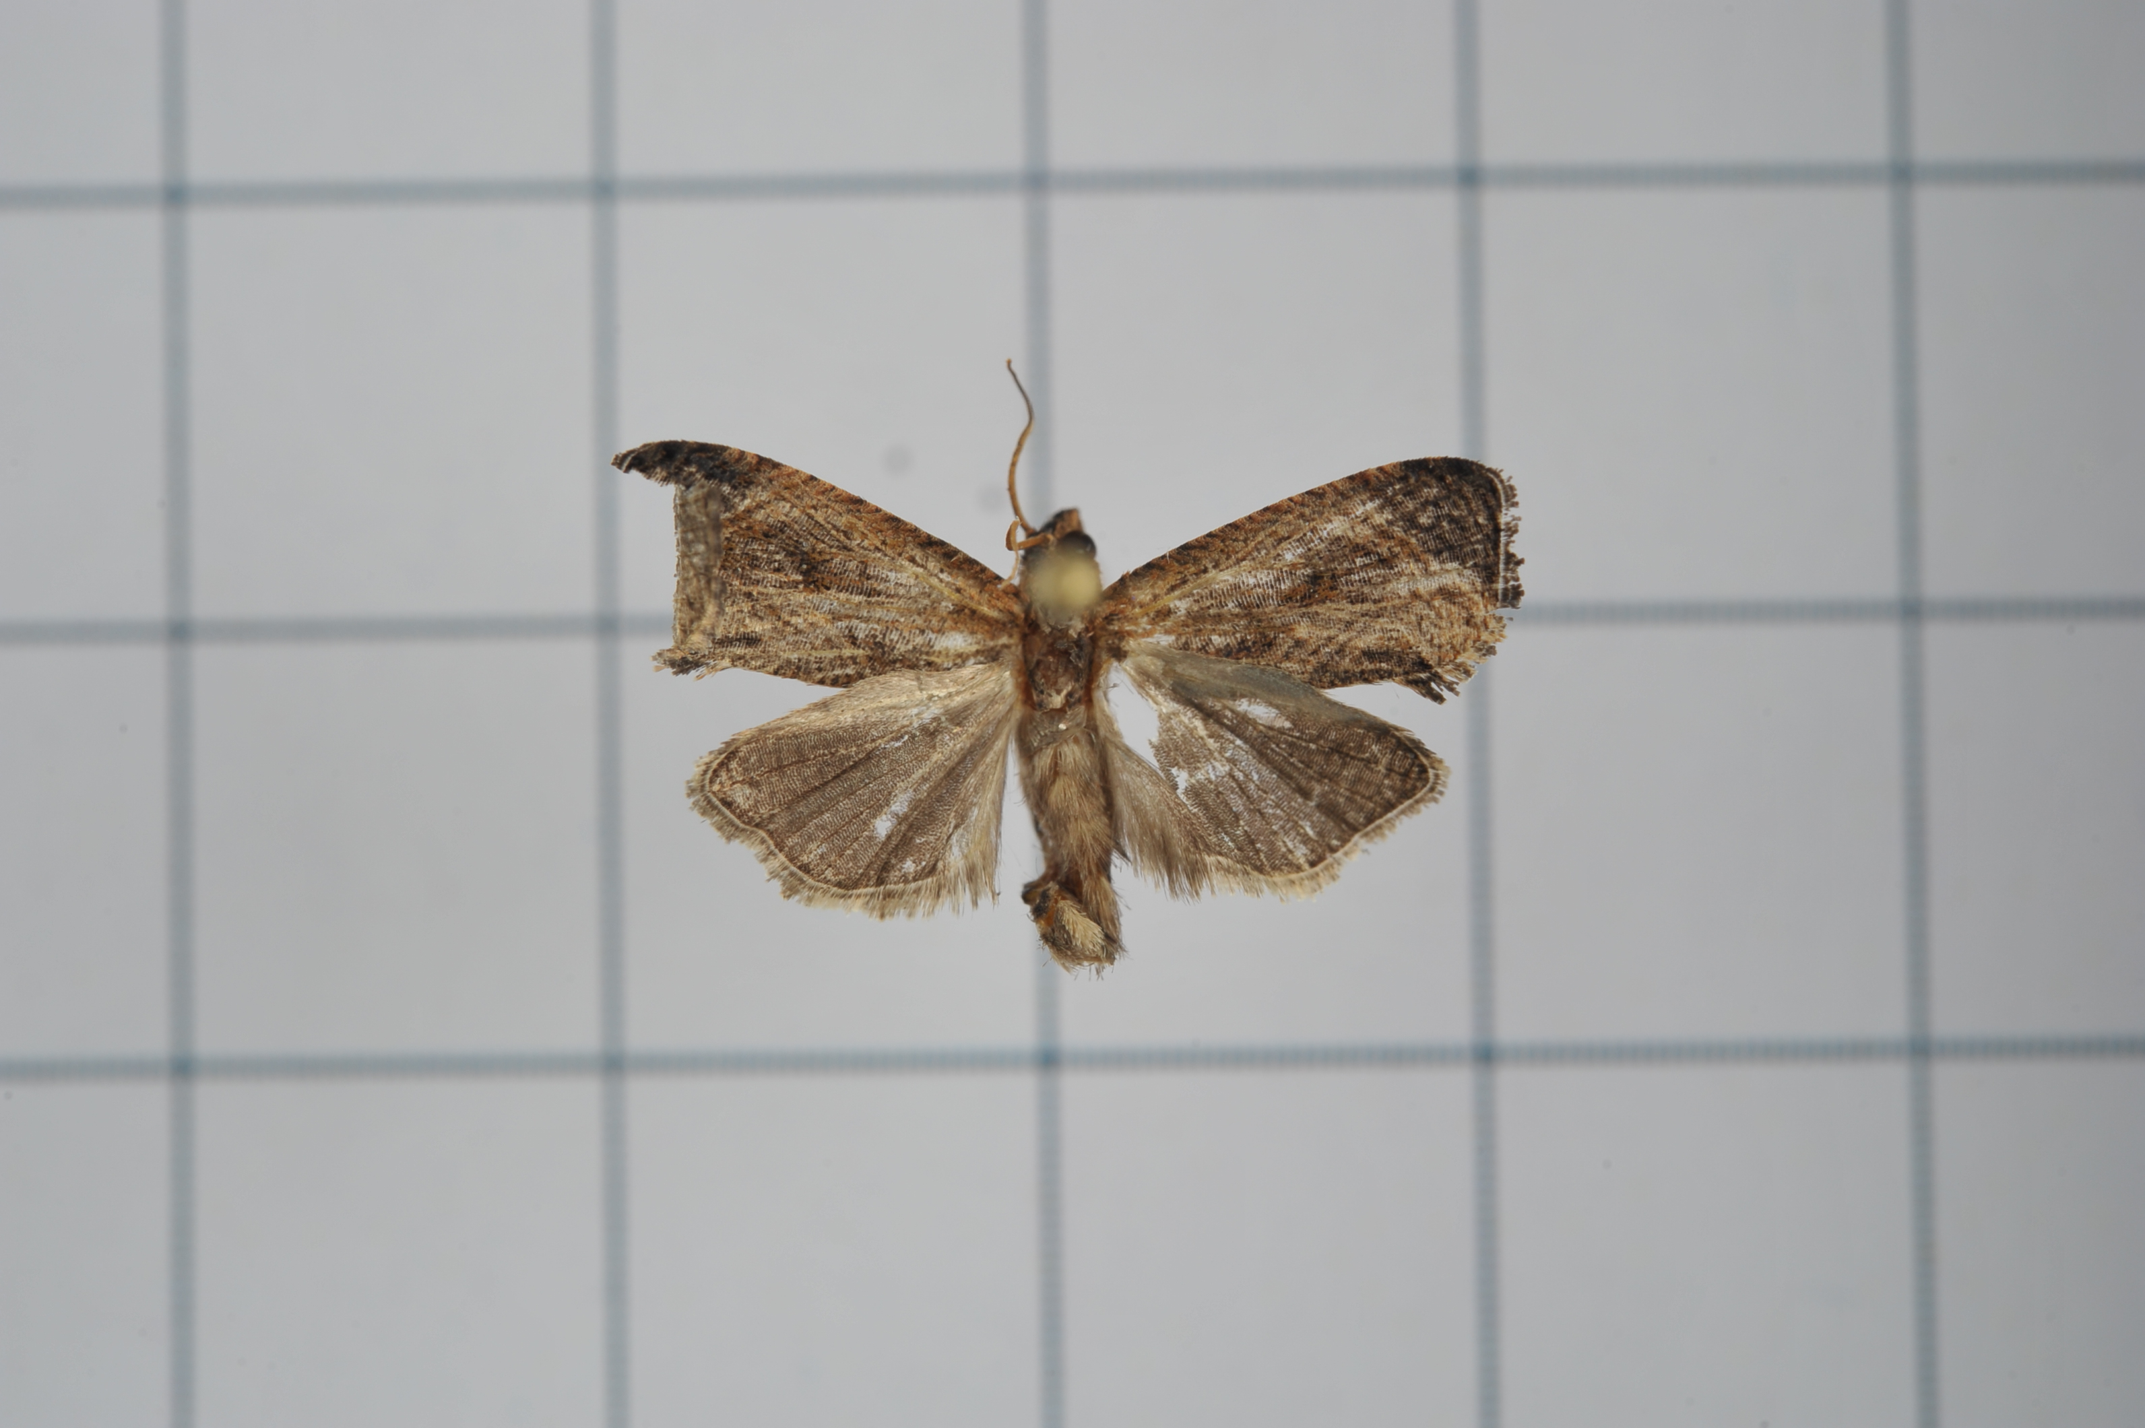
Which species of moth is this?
Cryptophlebia repletana
